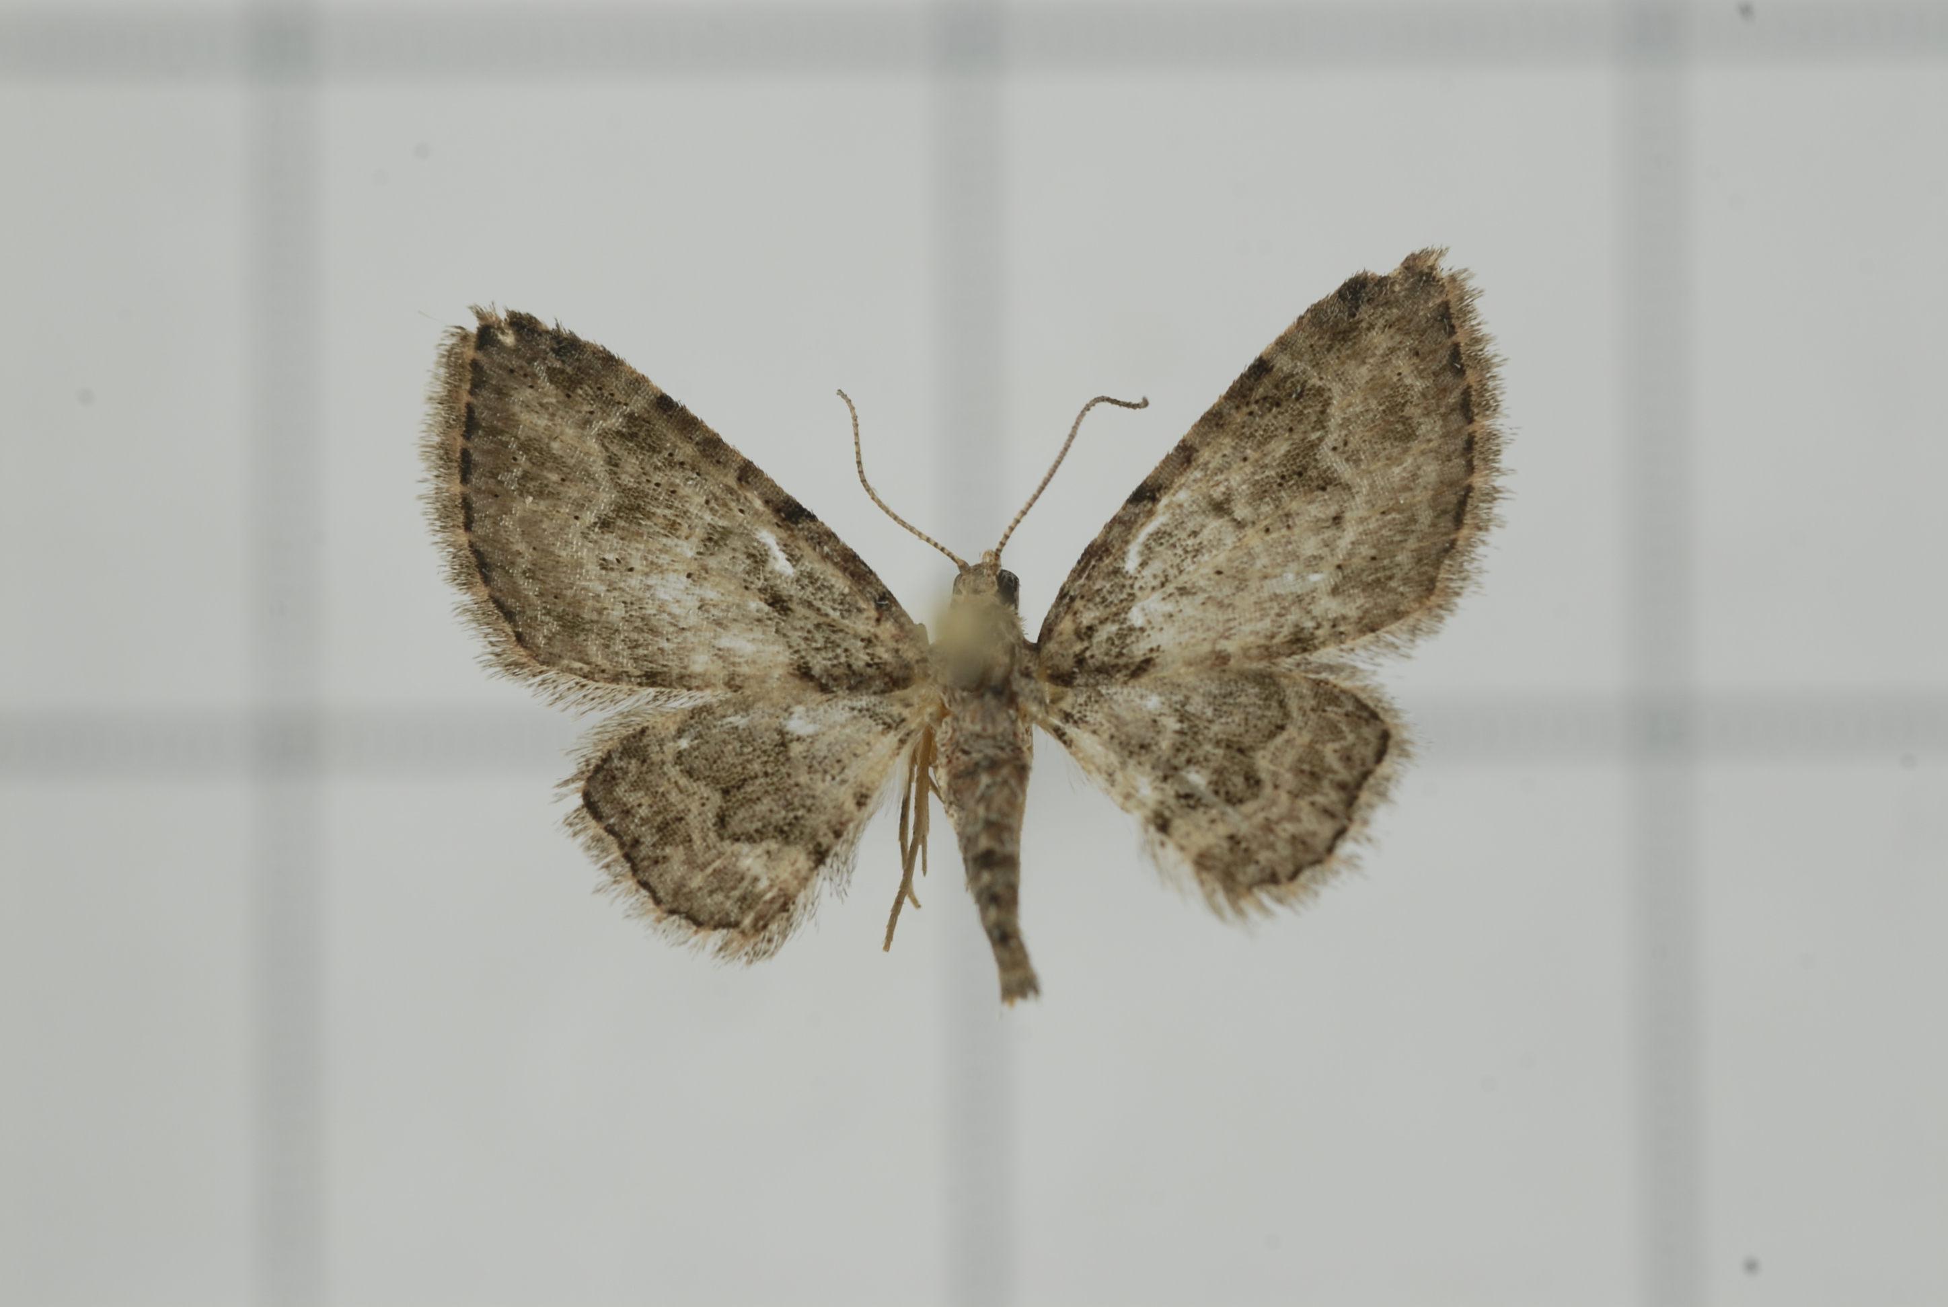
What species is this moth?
Glaucoclystis satoi
